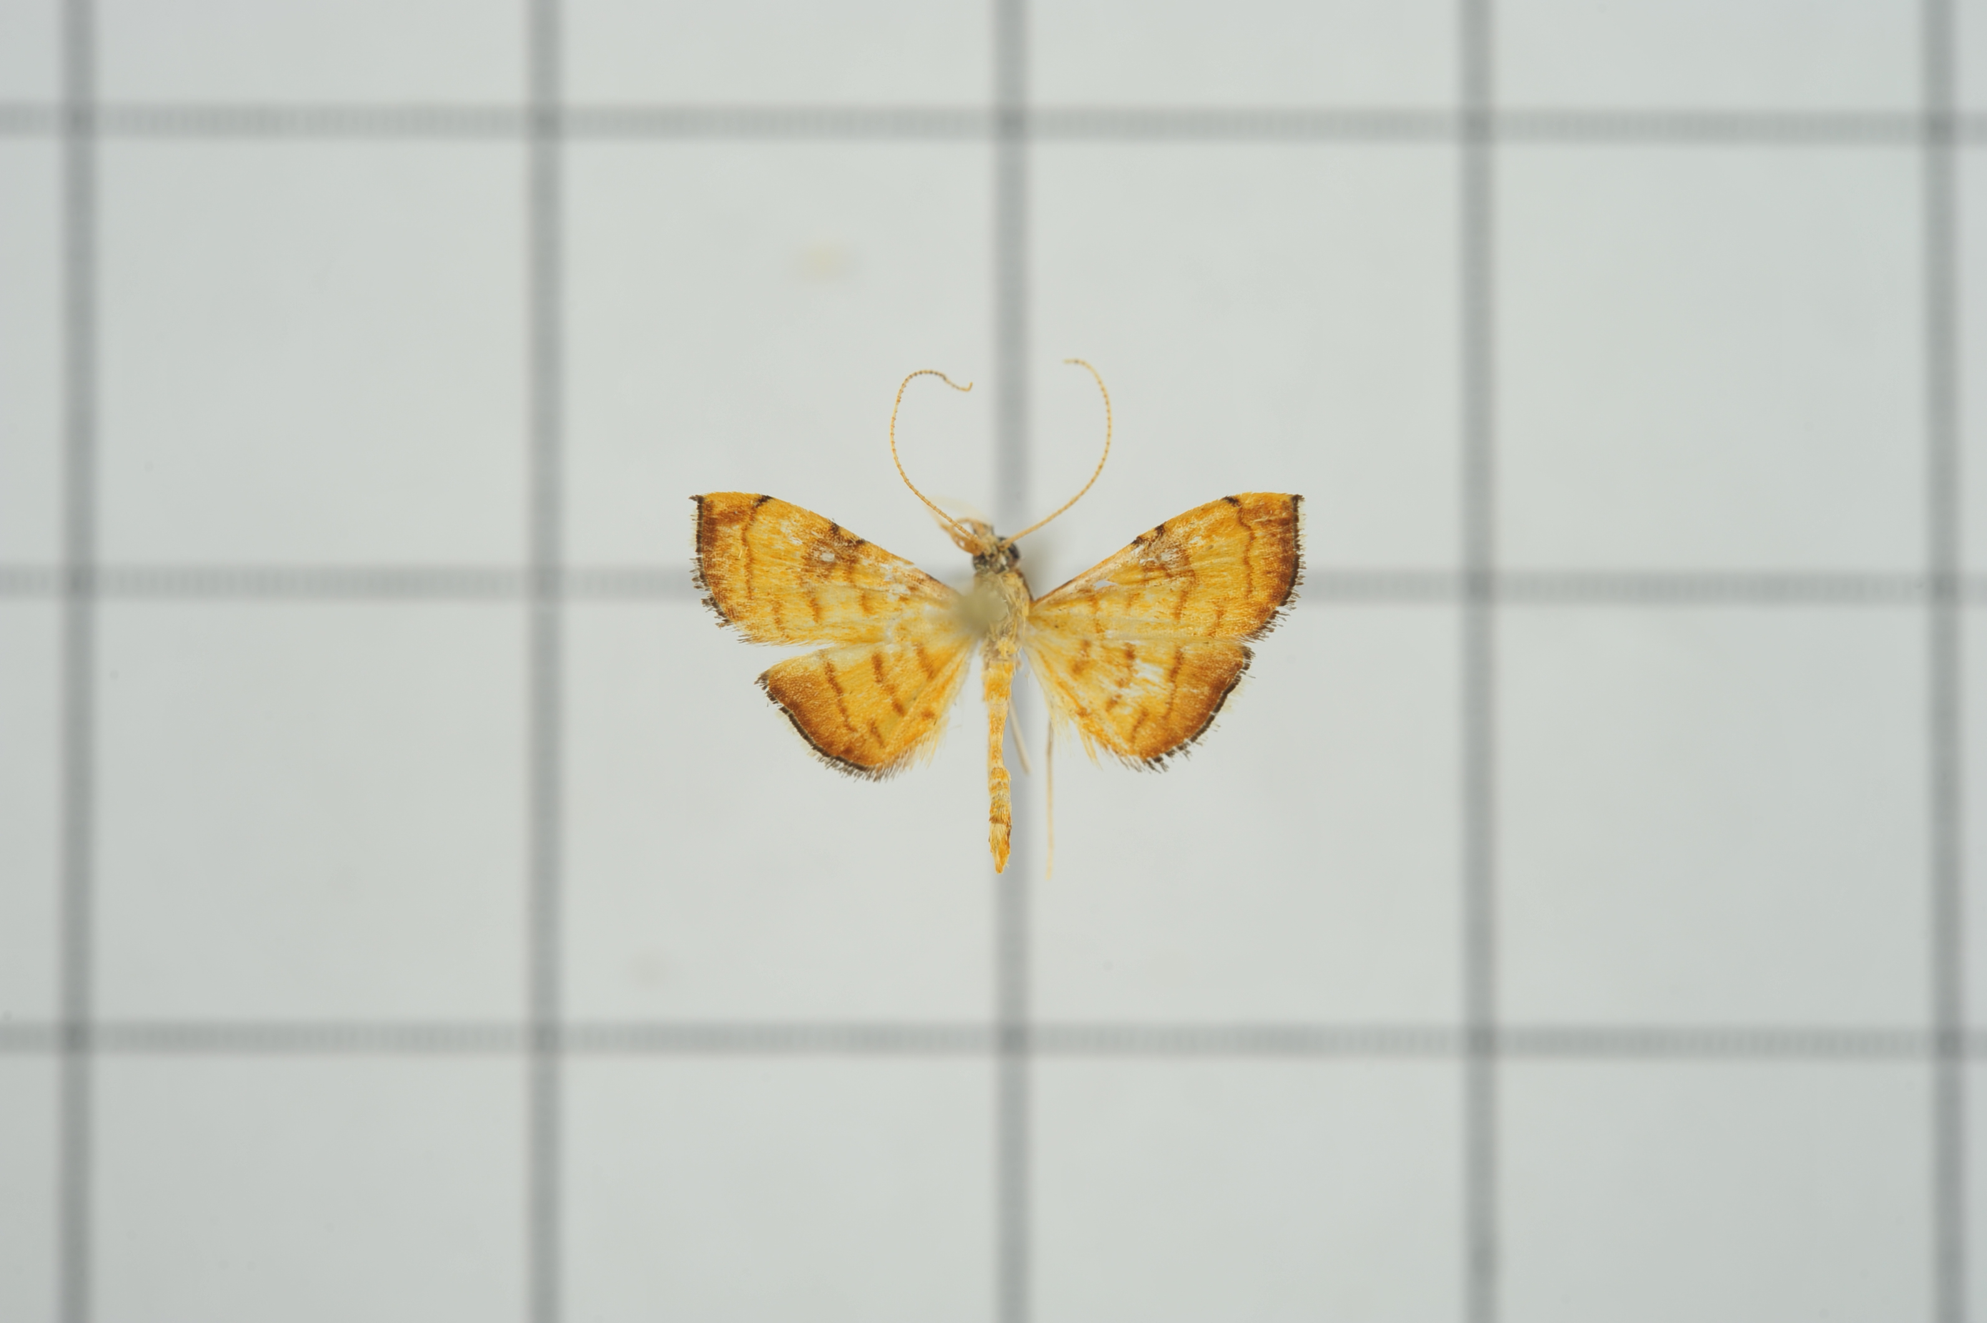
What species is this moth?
Mabra nigriscripta
